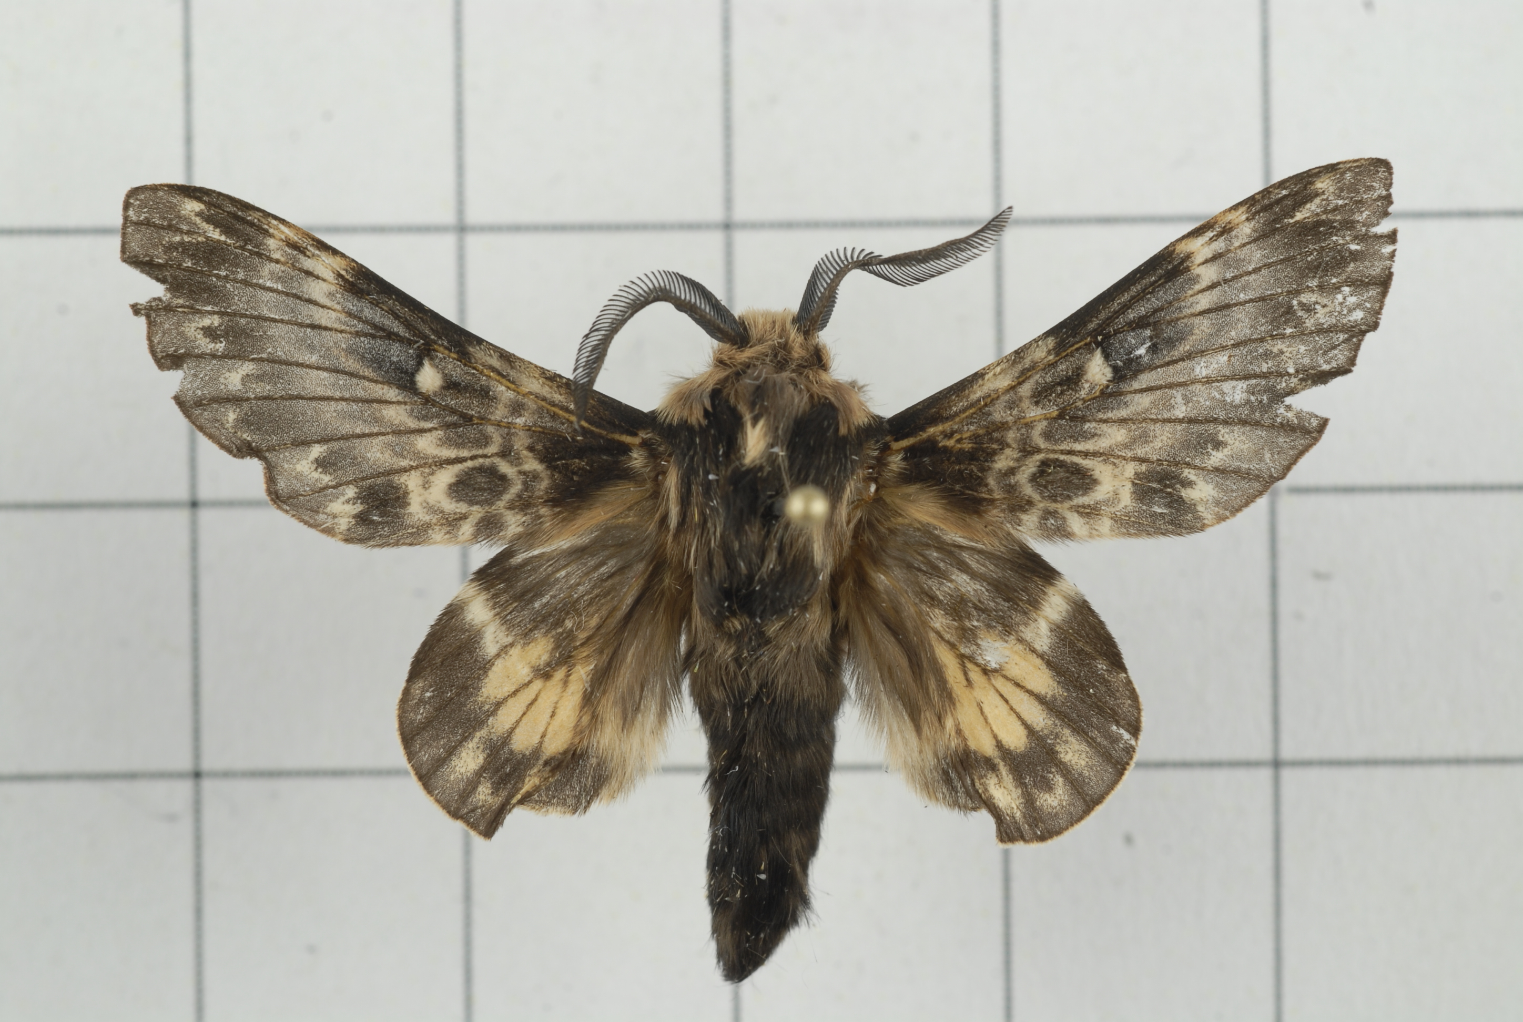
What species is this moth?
Pyrosis ni
